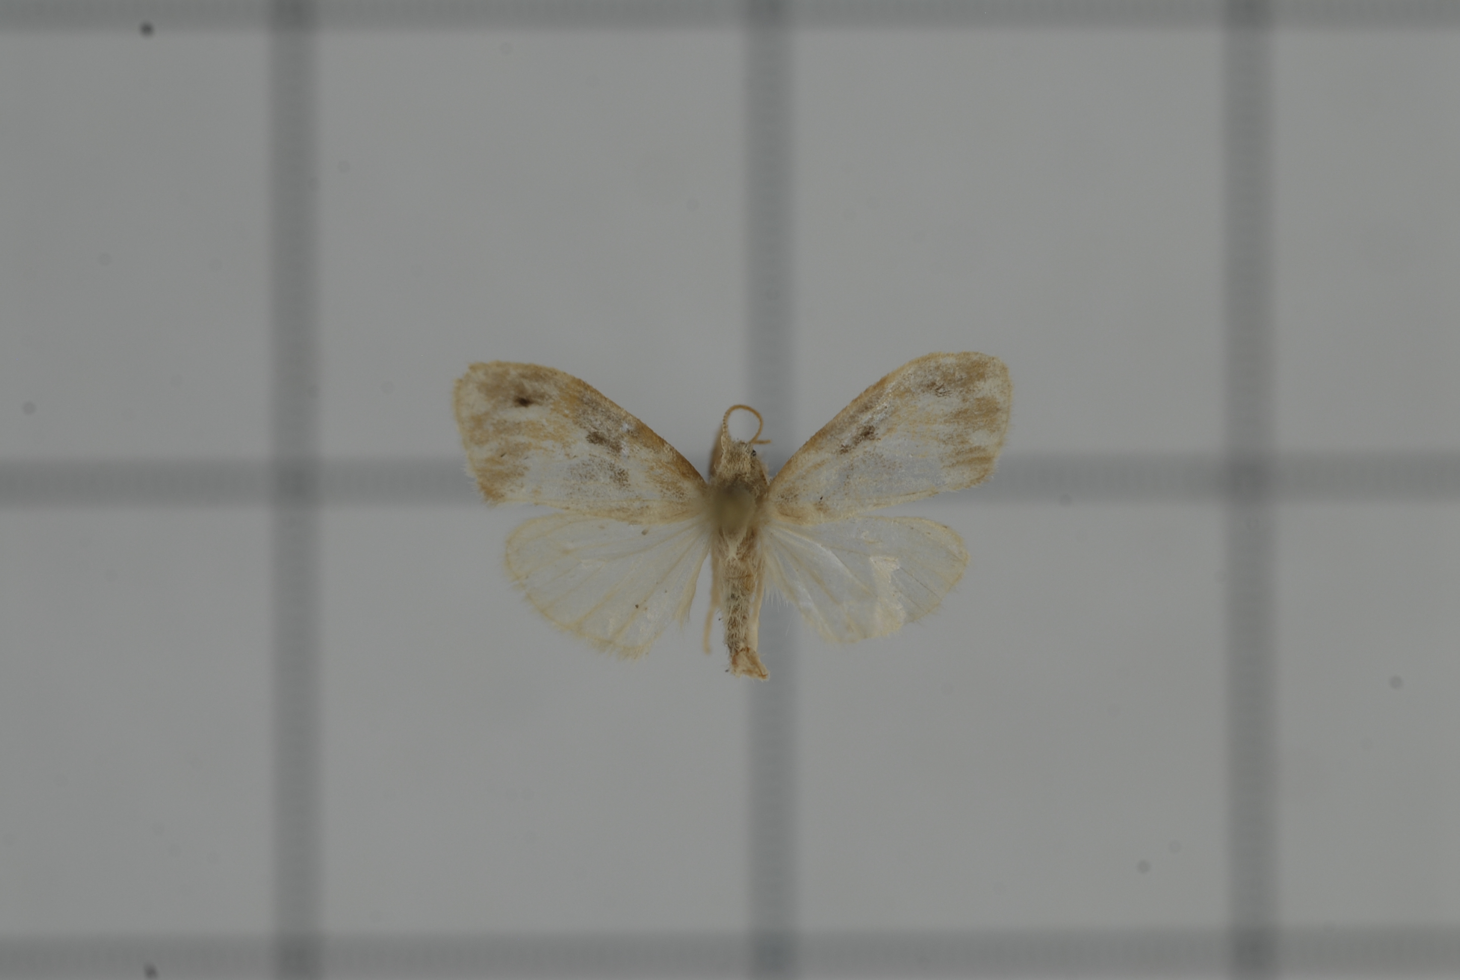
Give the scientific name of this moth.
Nudaria diaphanella
